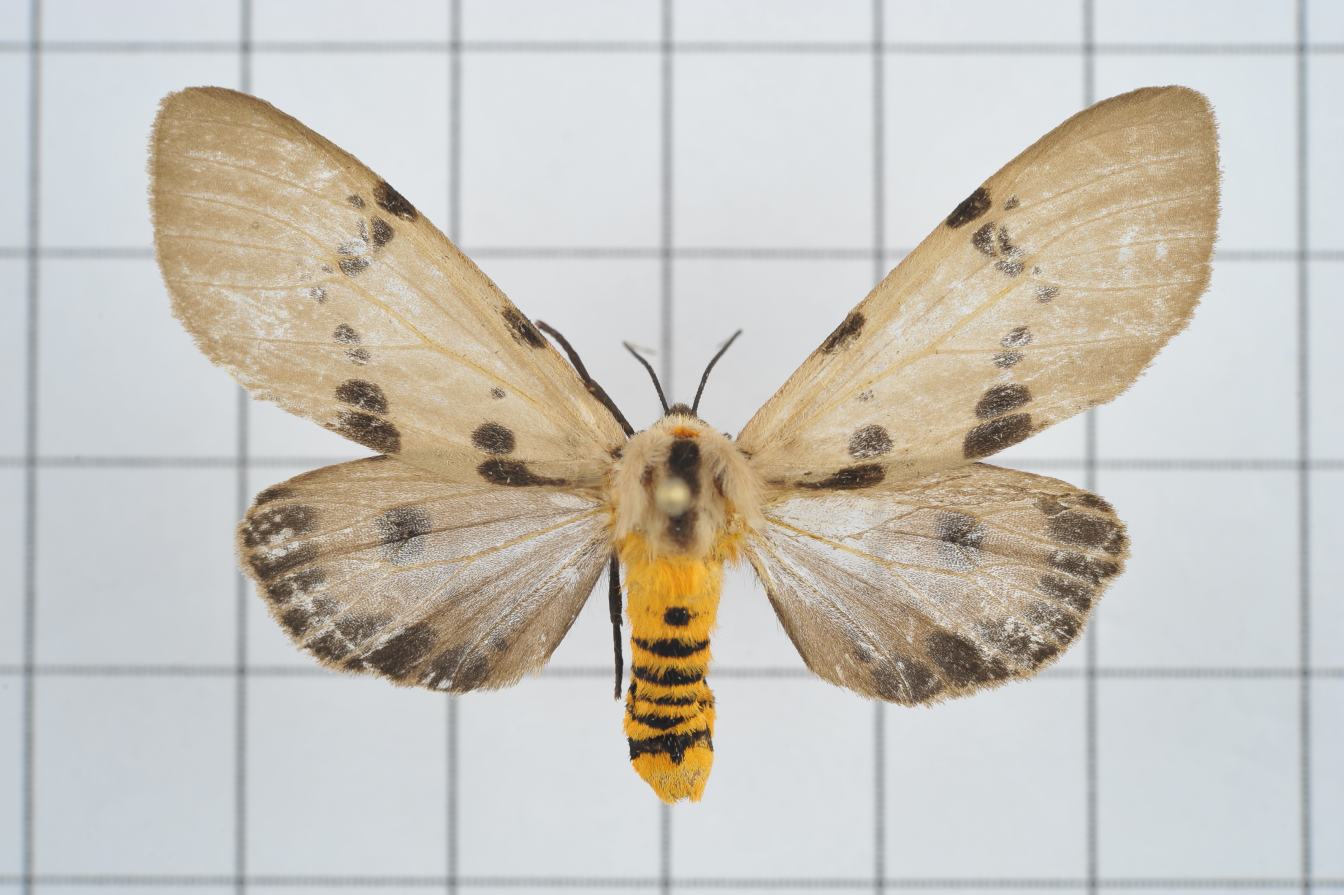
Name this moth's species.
Amsactoides solitaria
